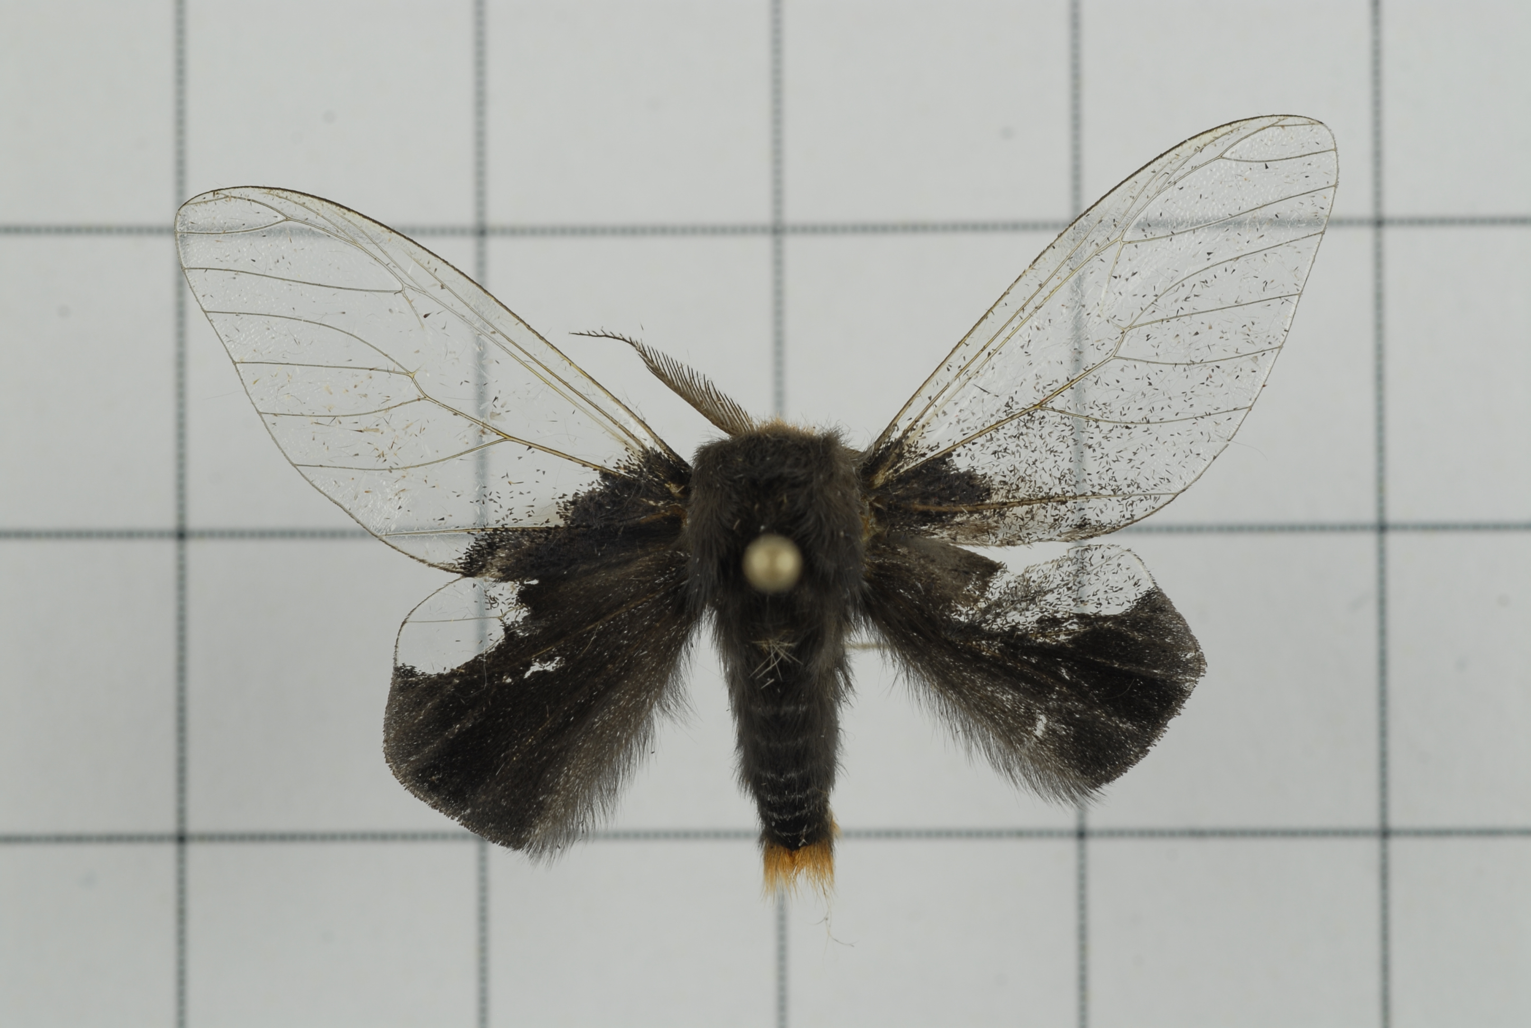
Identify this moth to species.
Perina nuda
